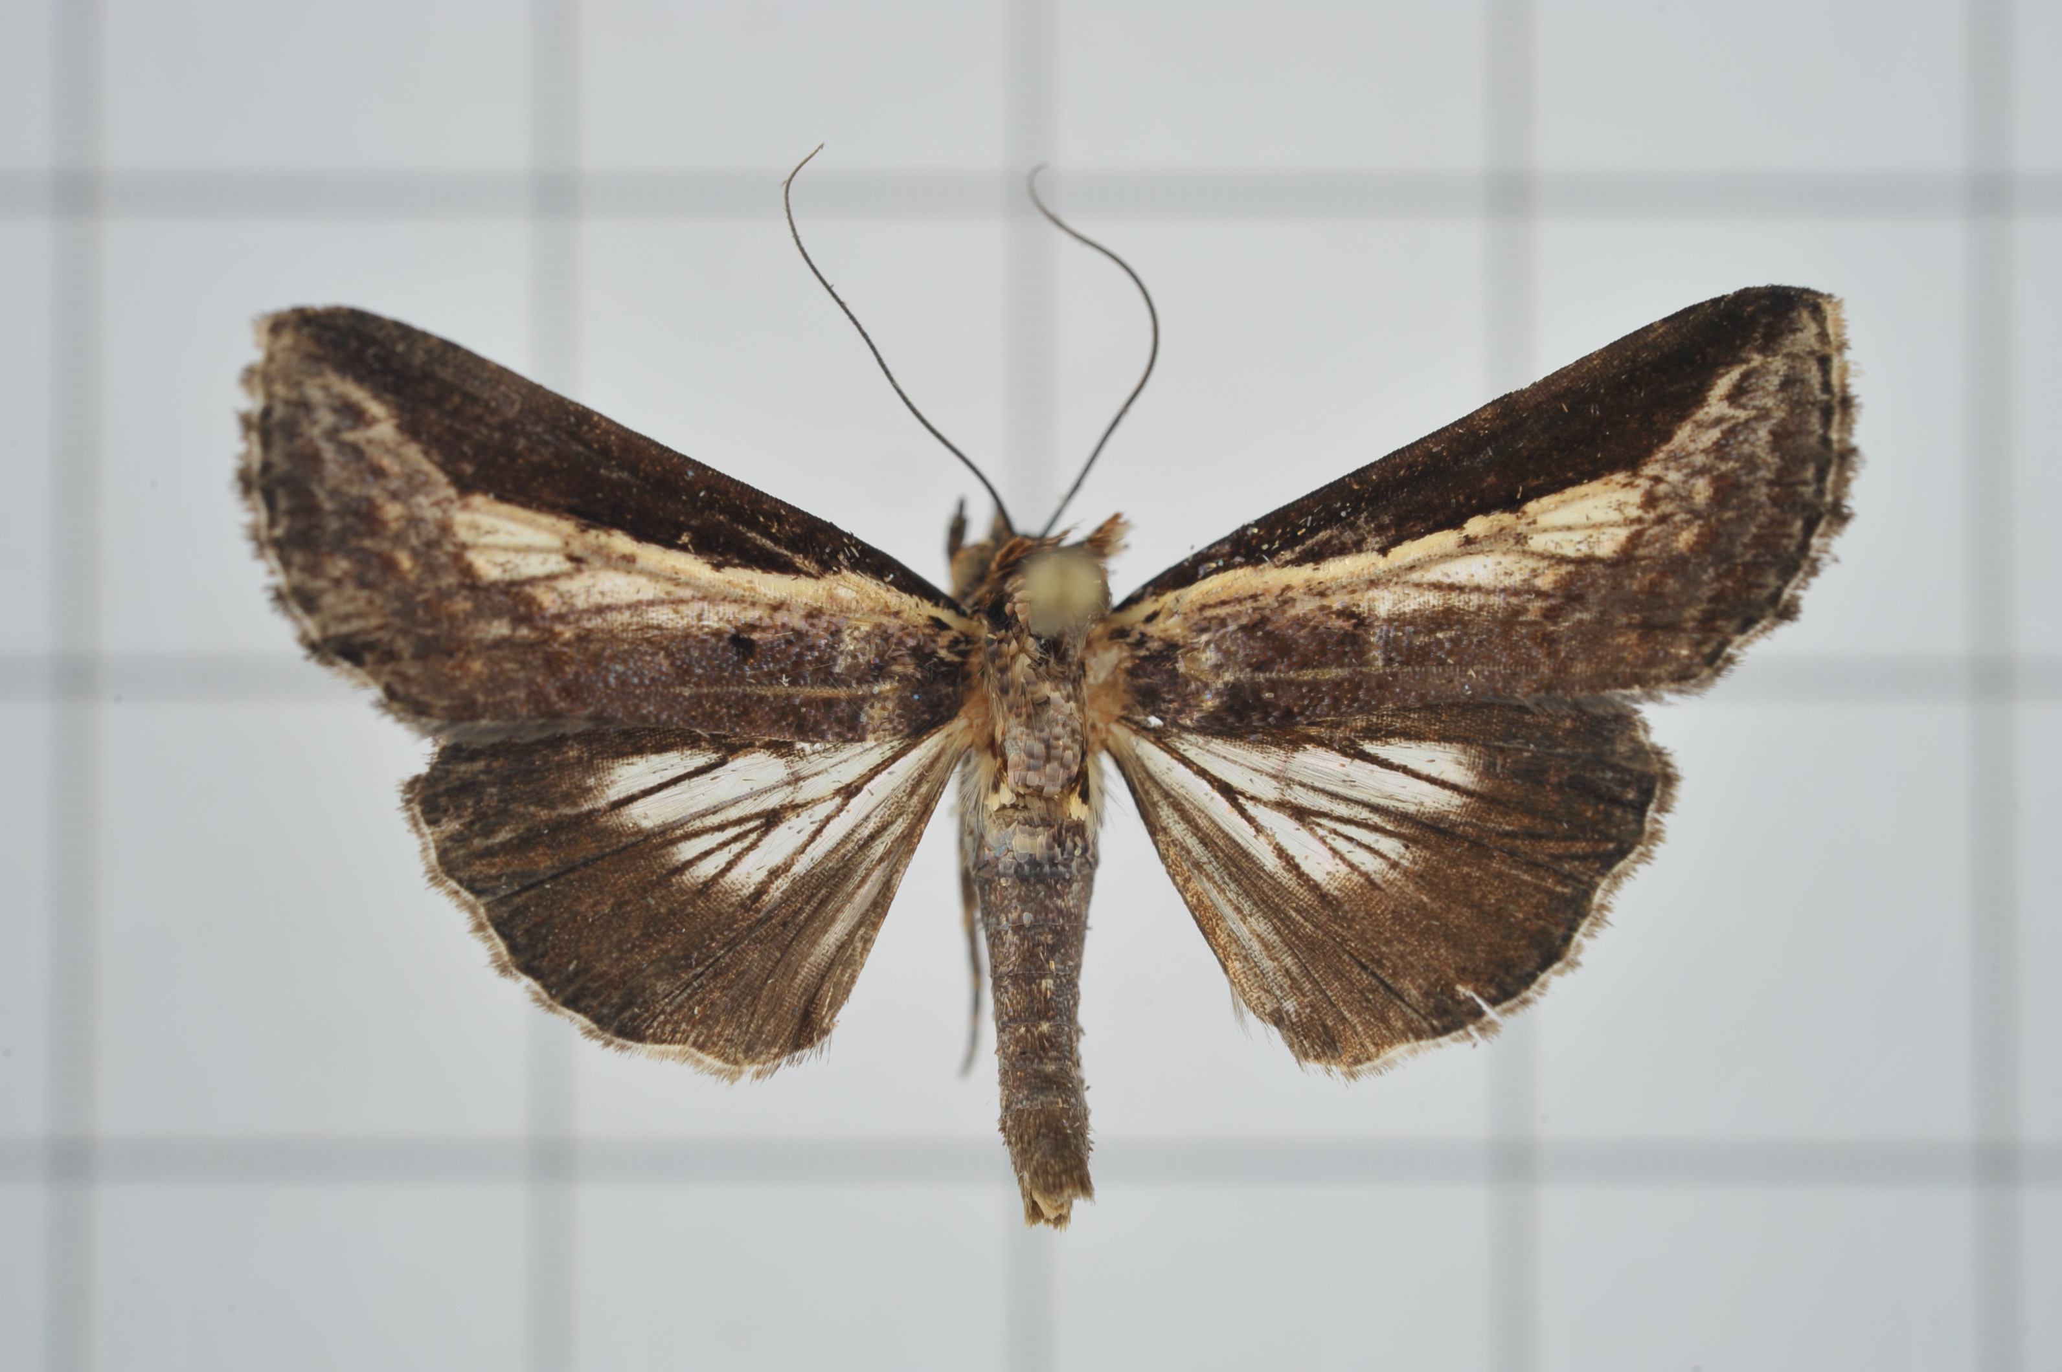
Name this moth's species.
Lophoptera trigonoprocessa
